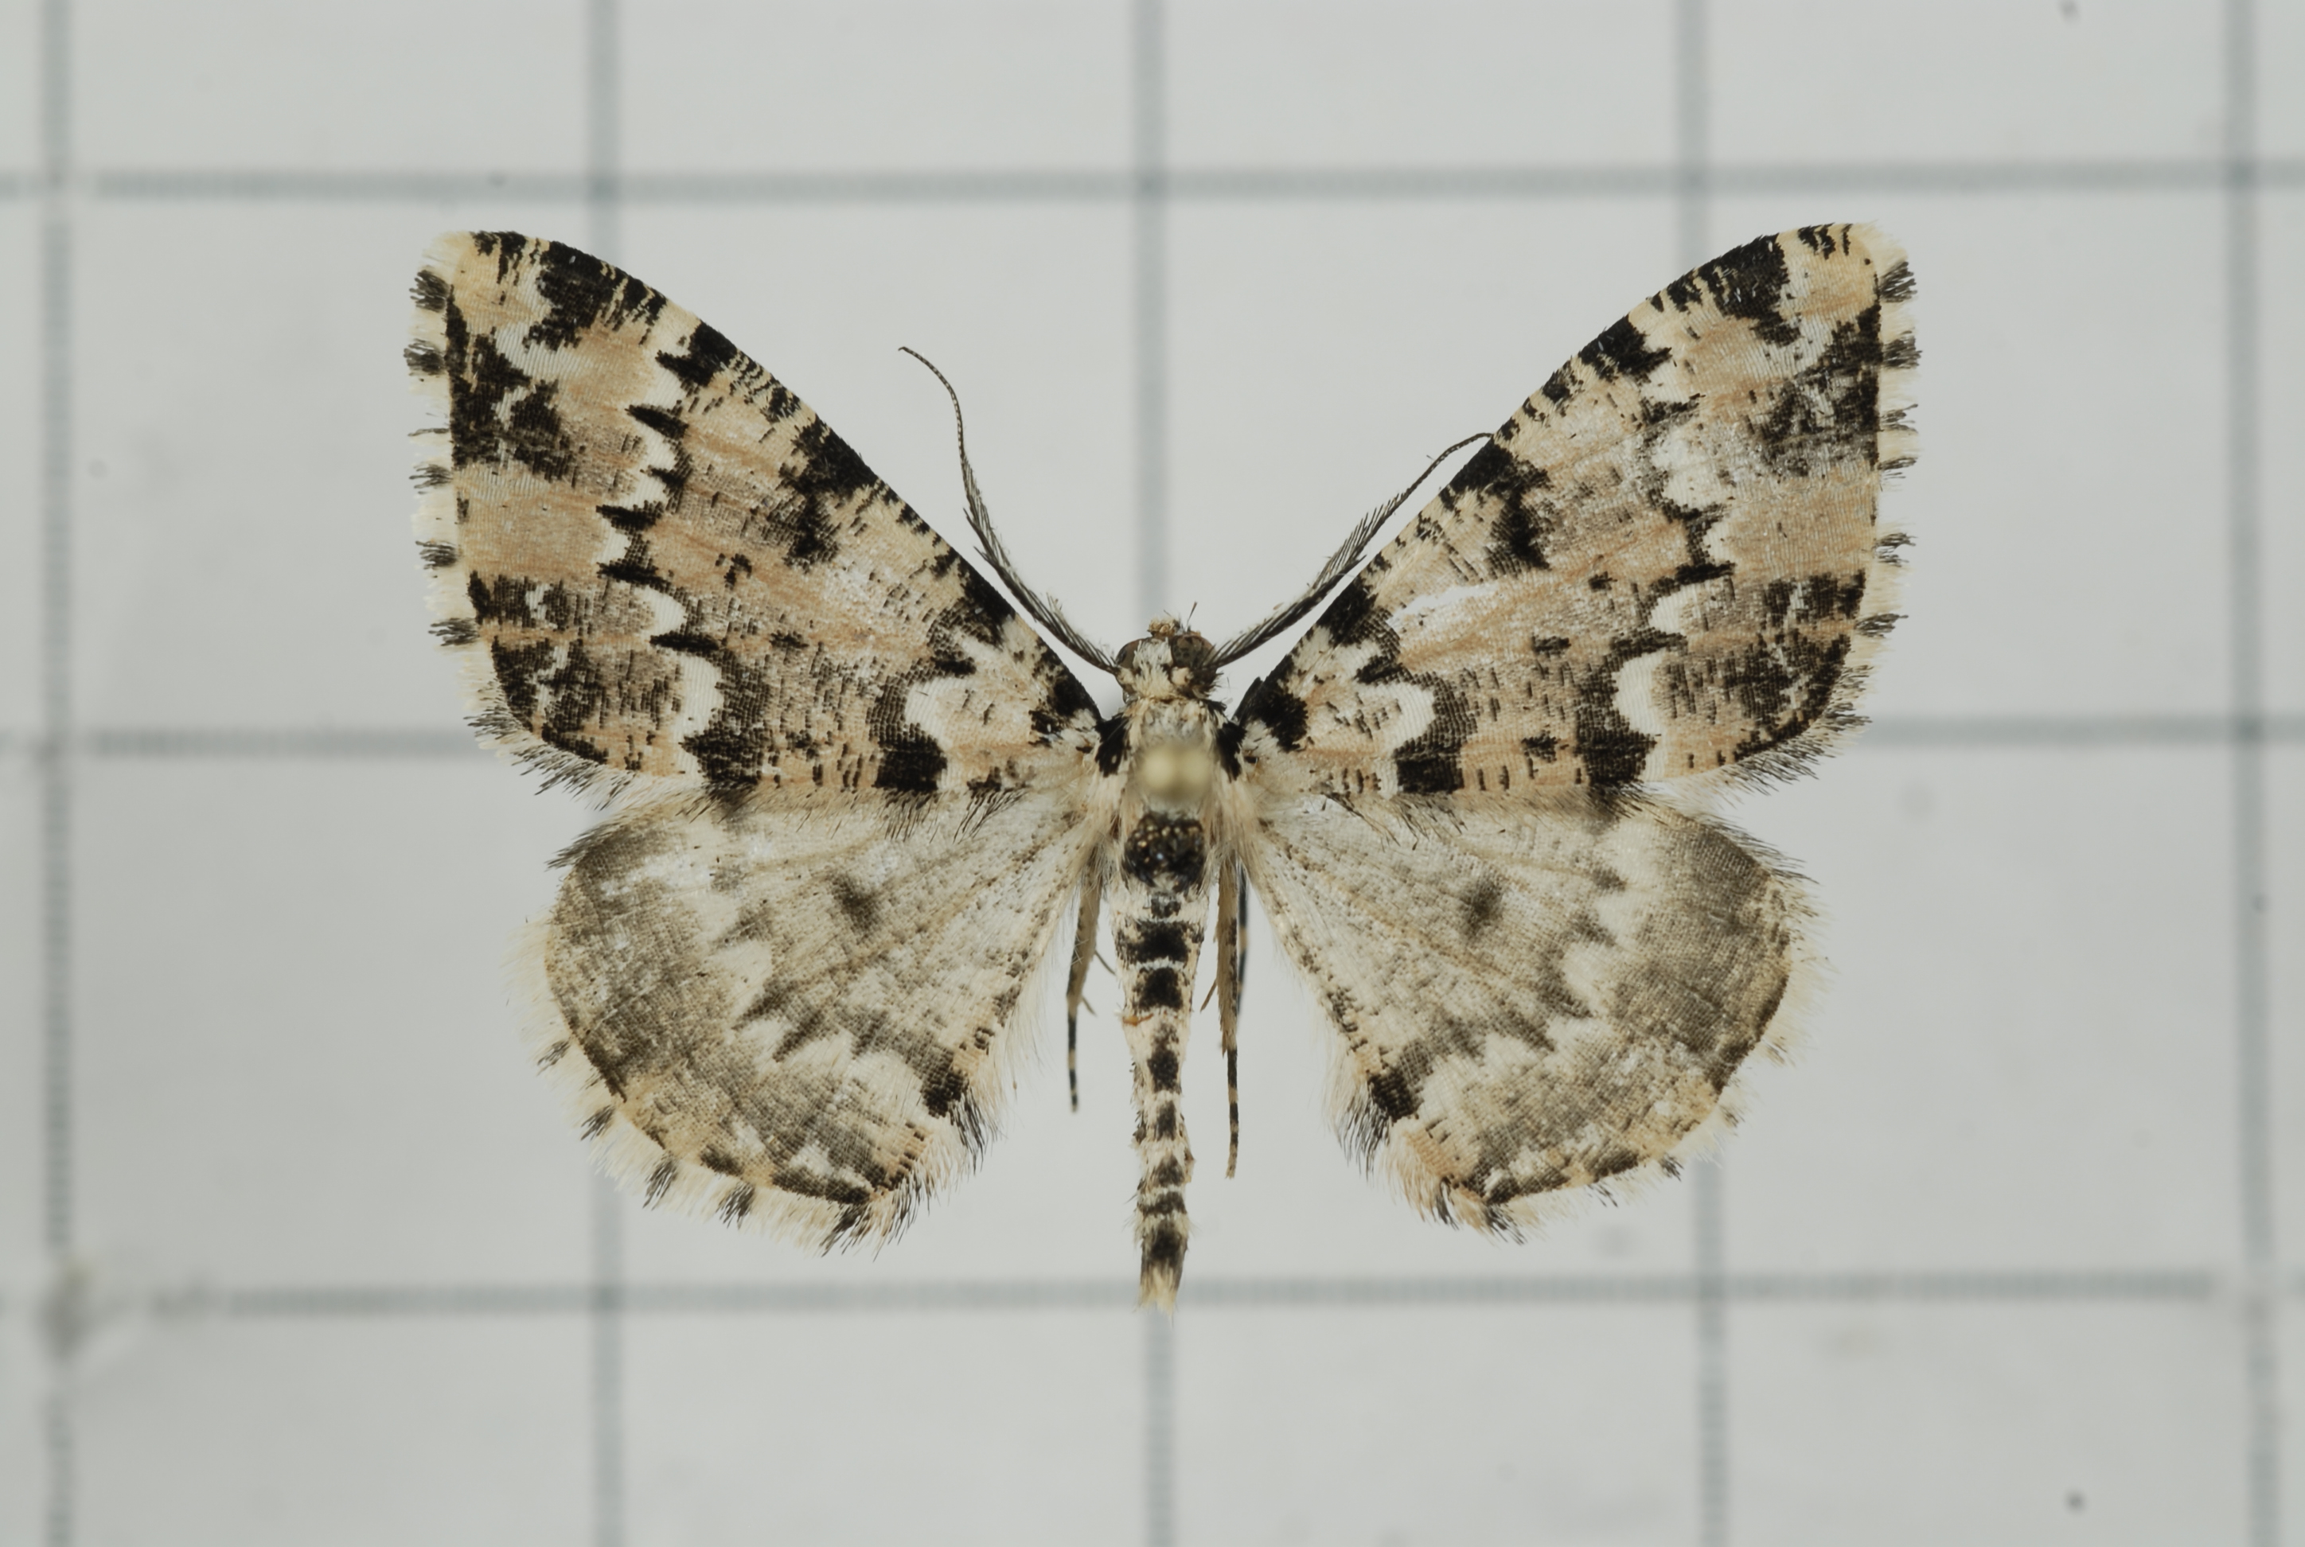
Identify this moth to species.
Prochasma squalida
